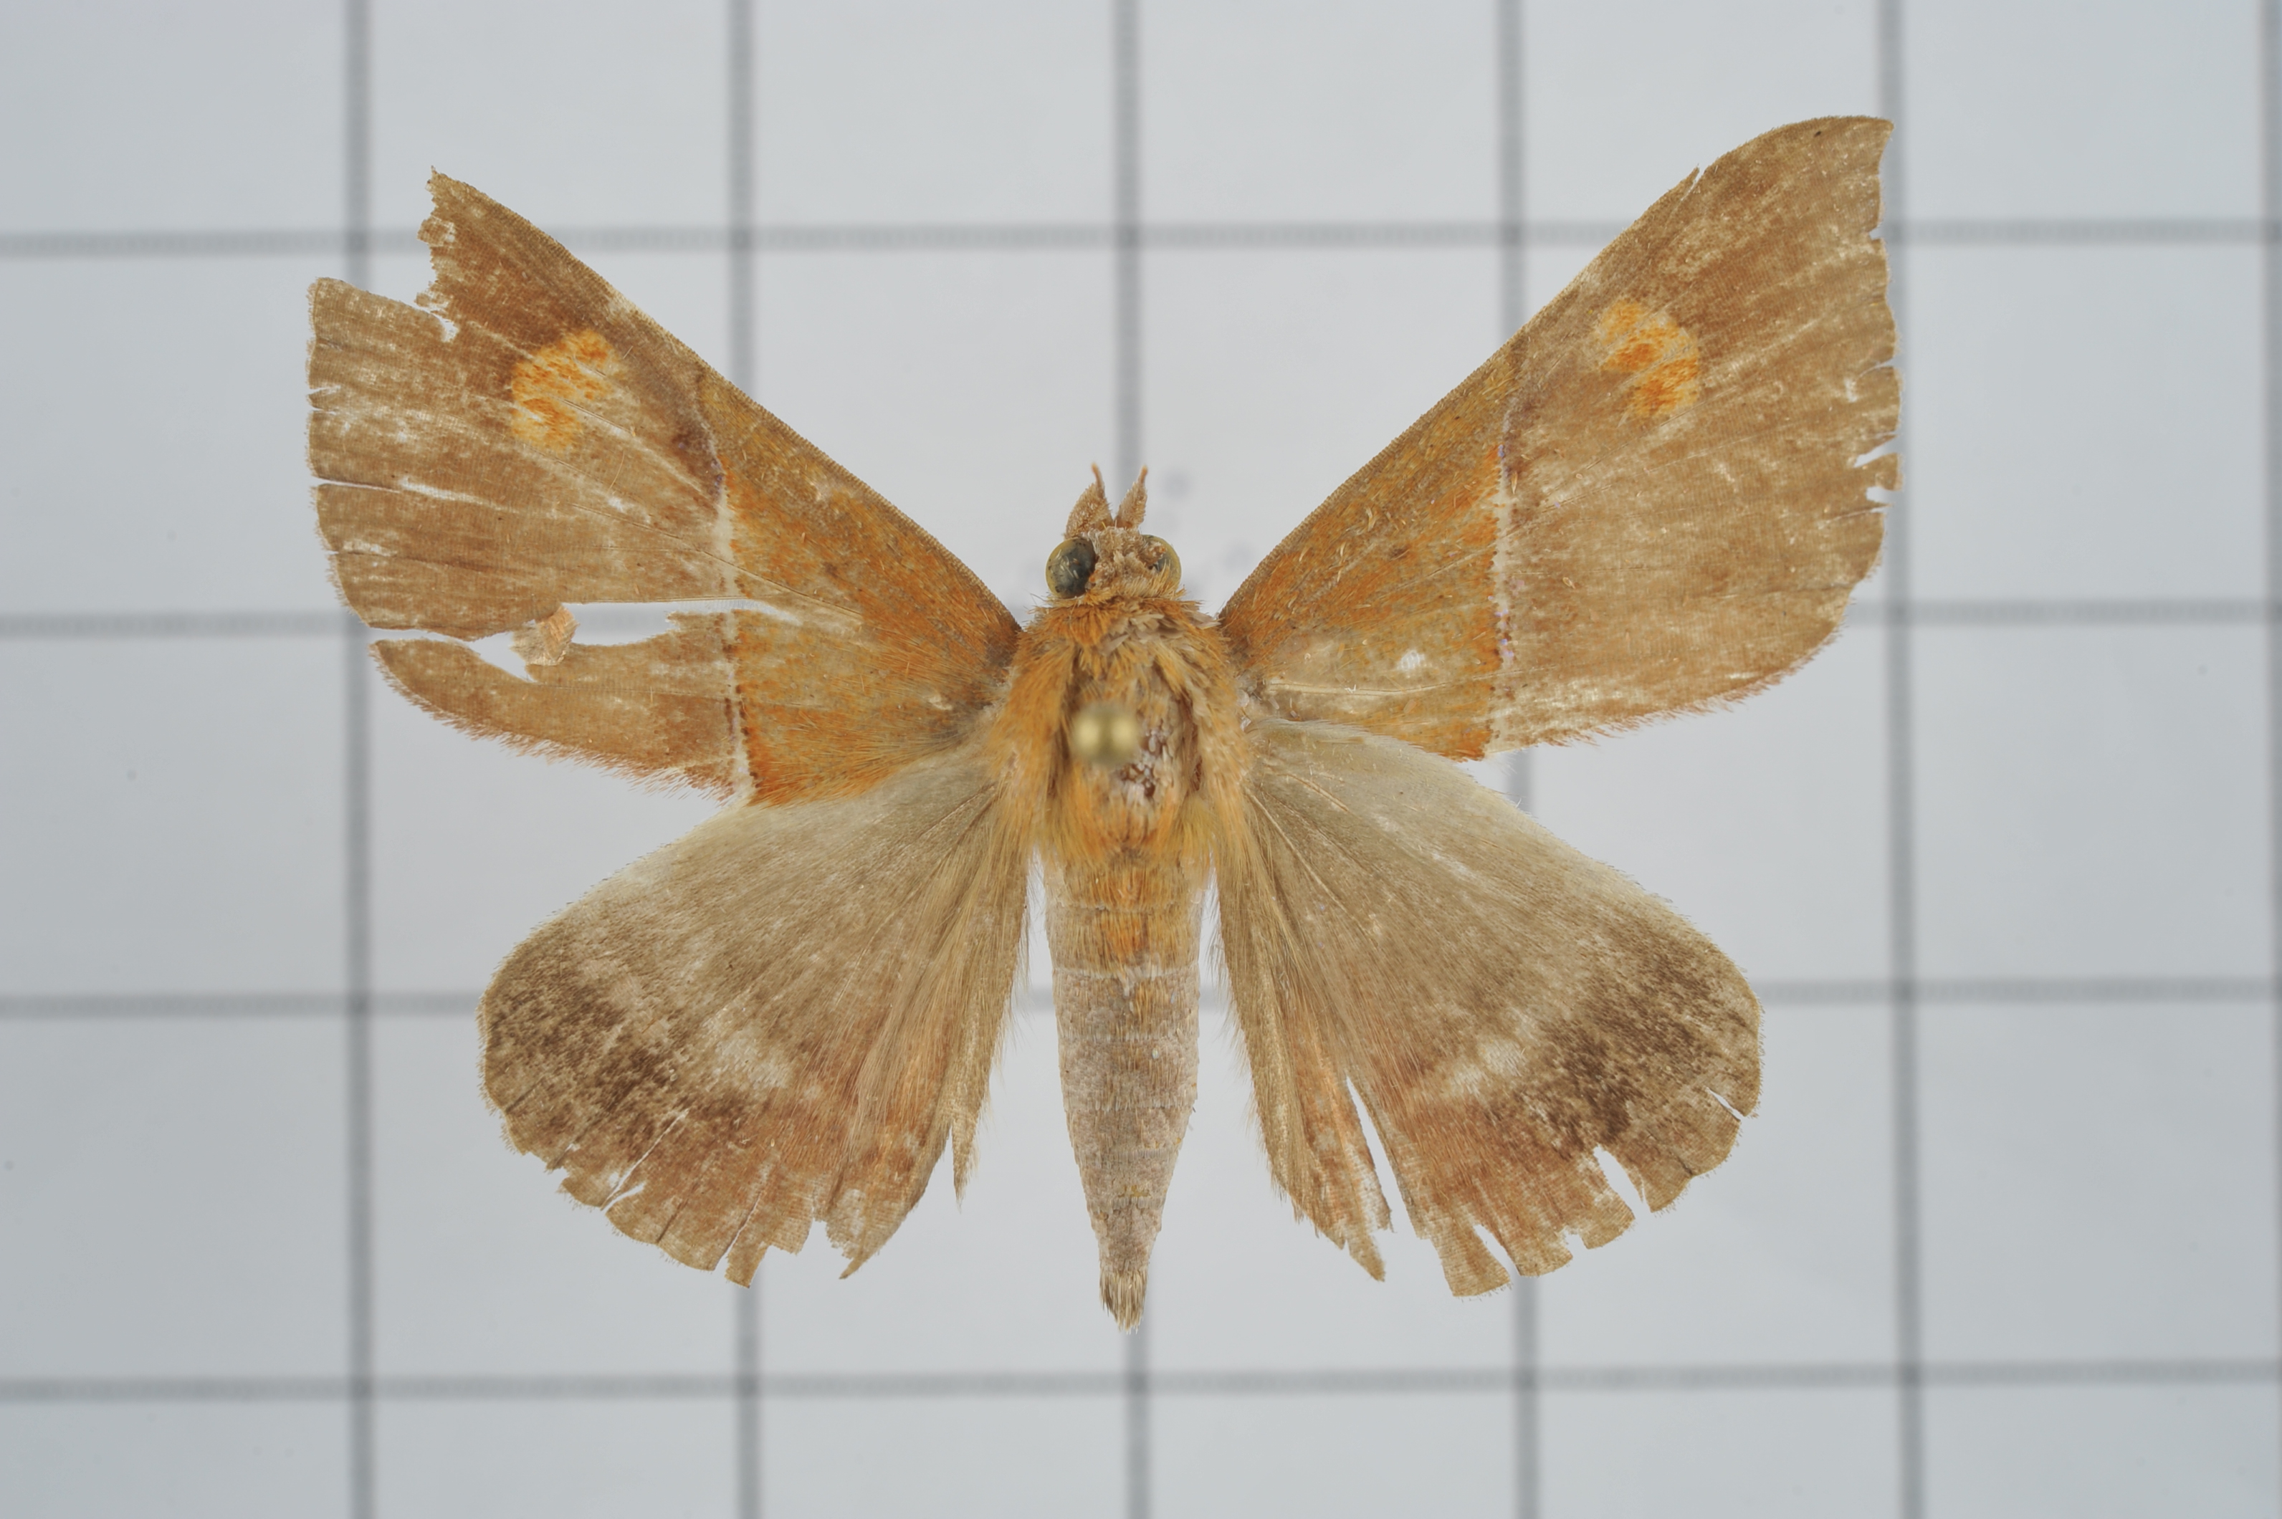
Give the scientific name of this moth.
Sympis rufibasis
